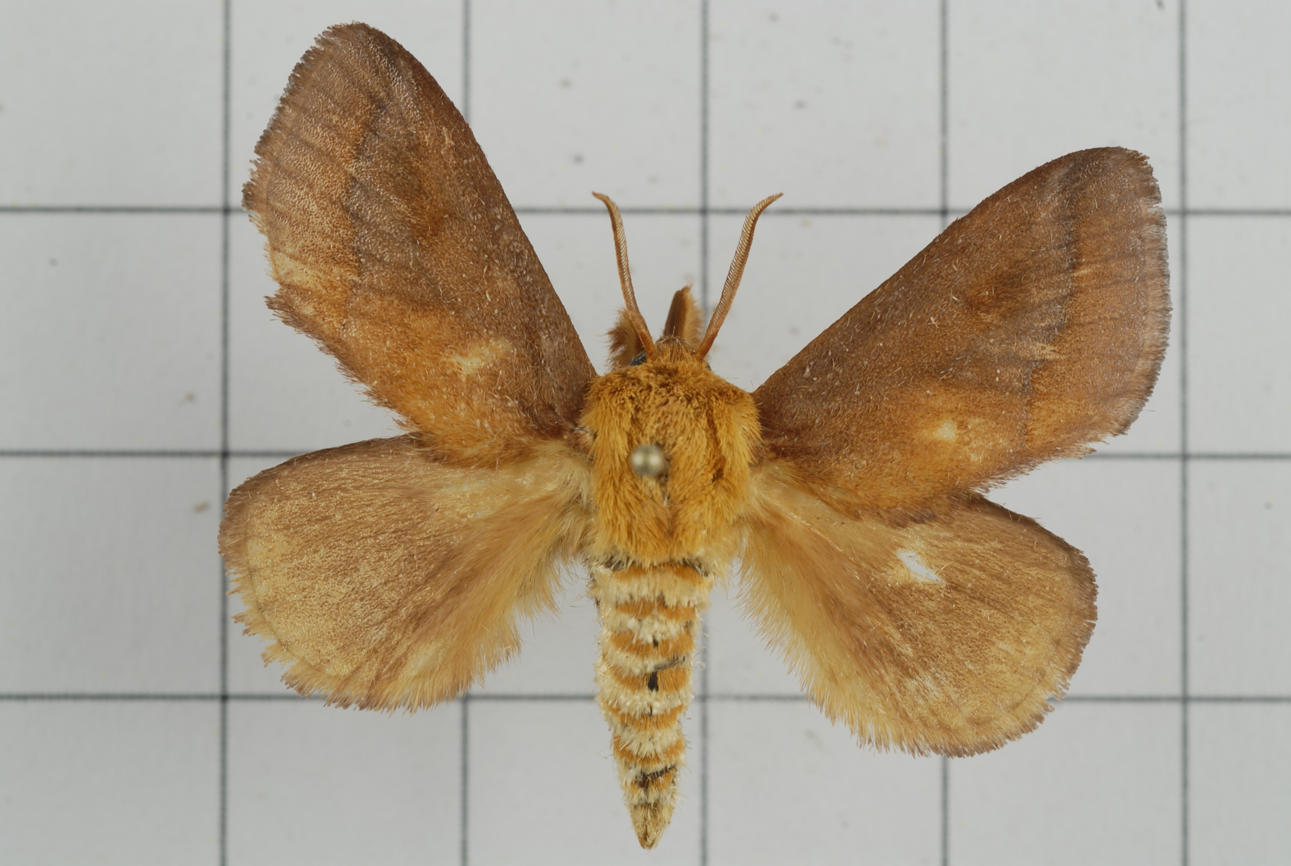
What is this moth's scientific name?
Narosoideus flavidorsalis
